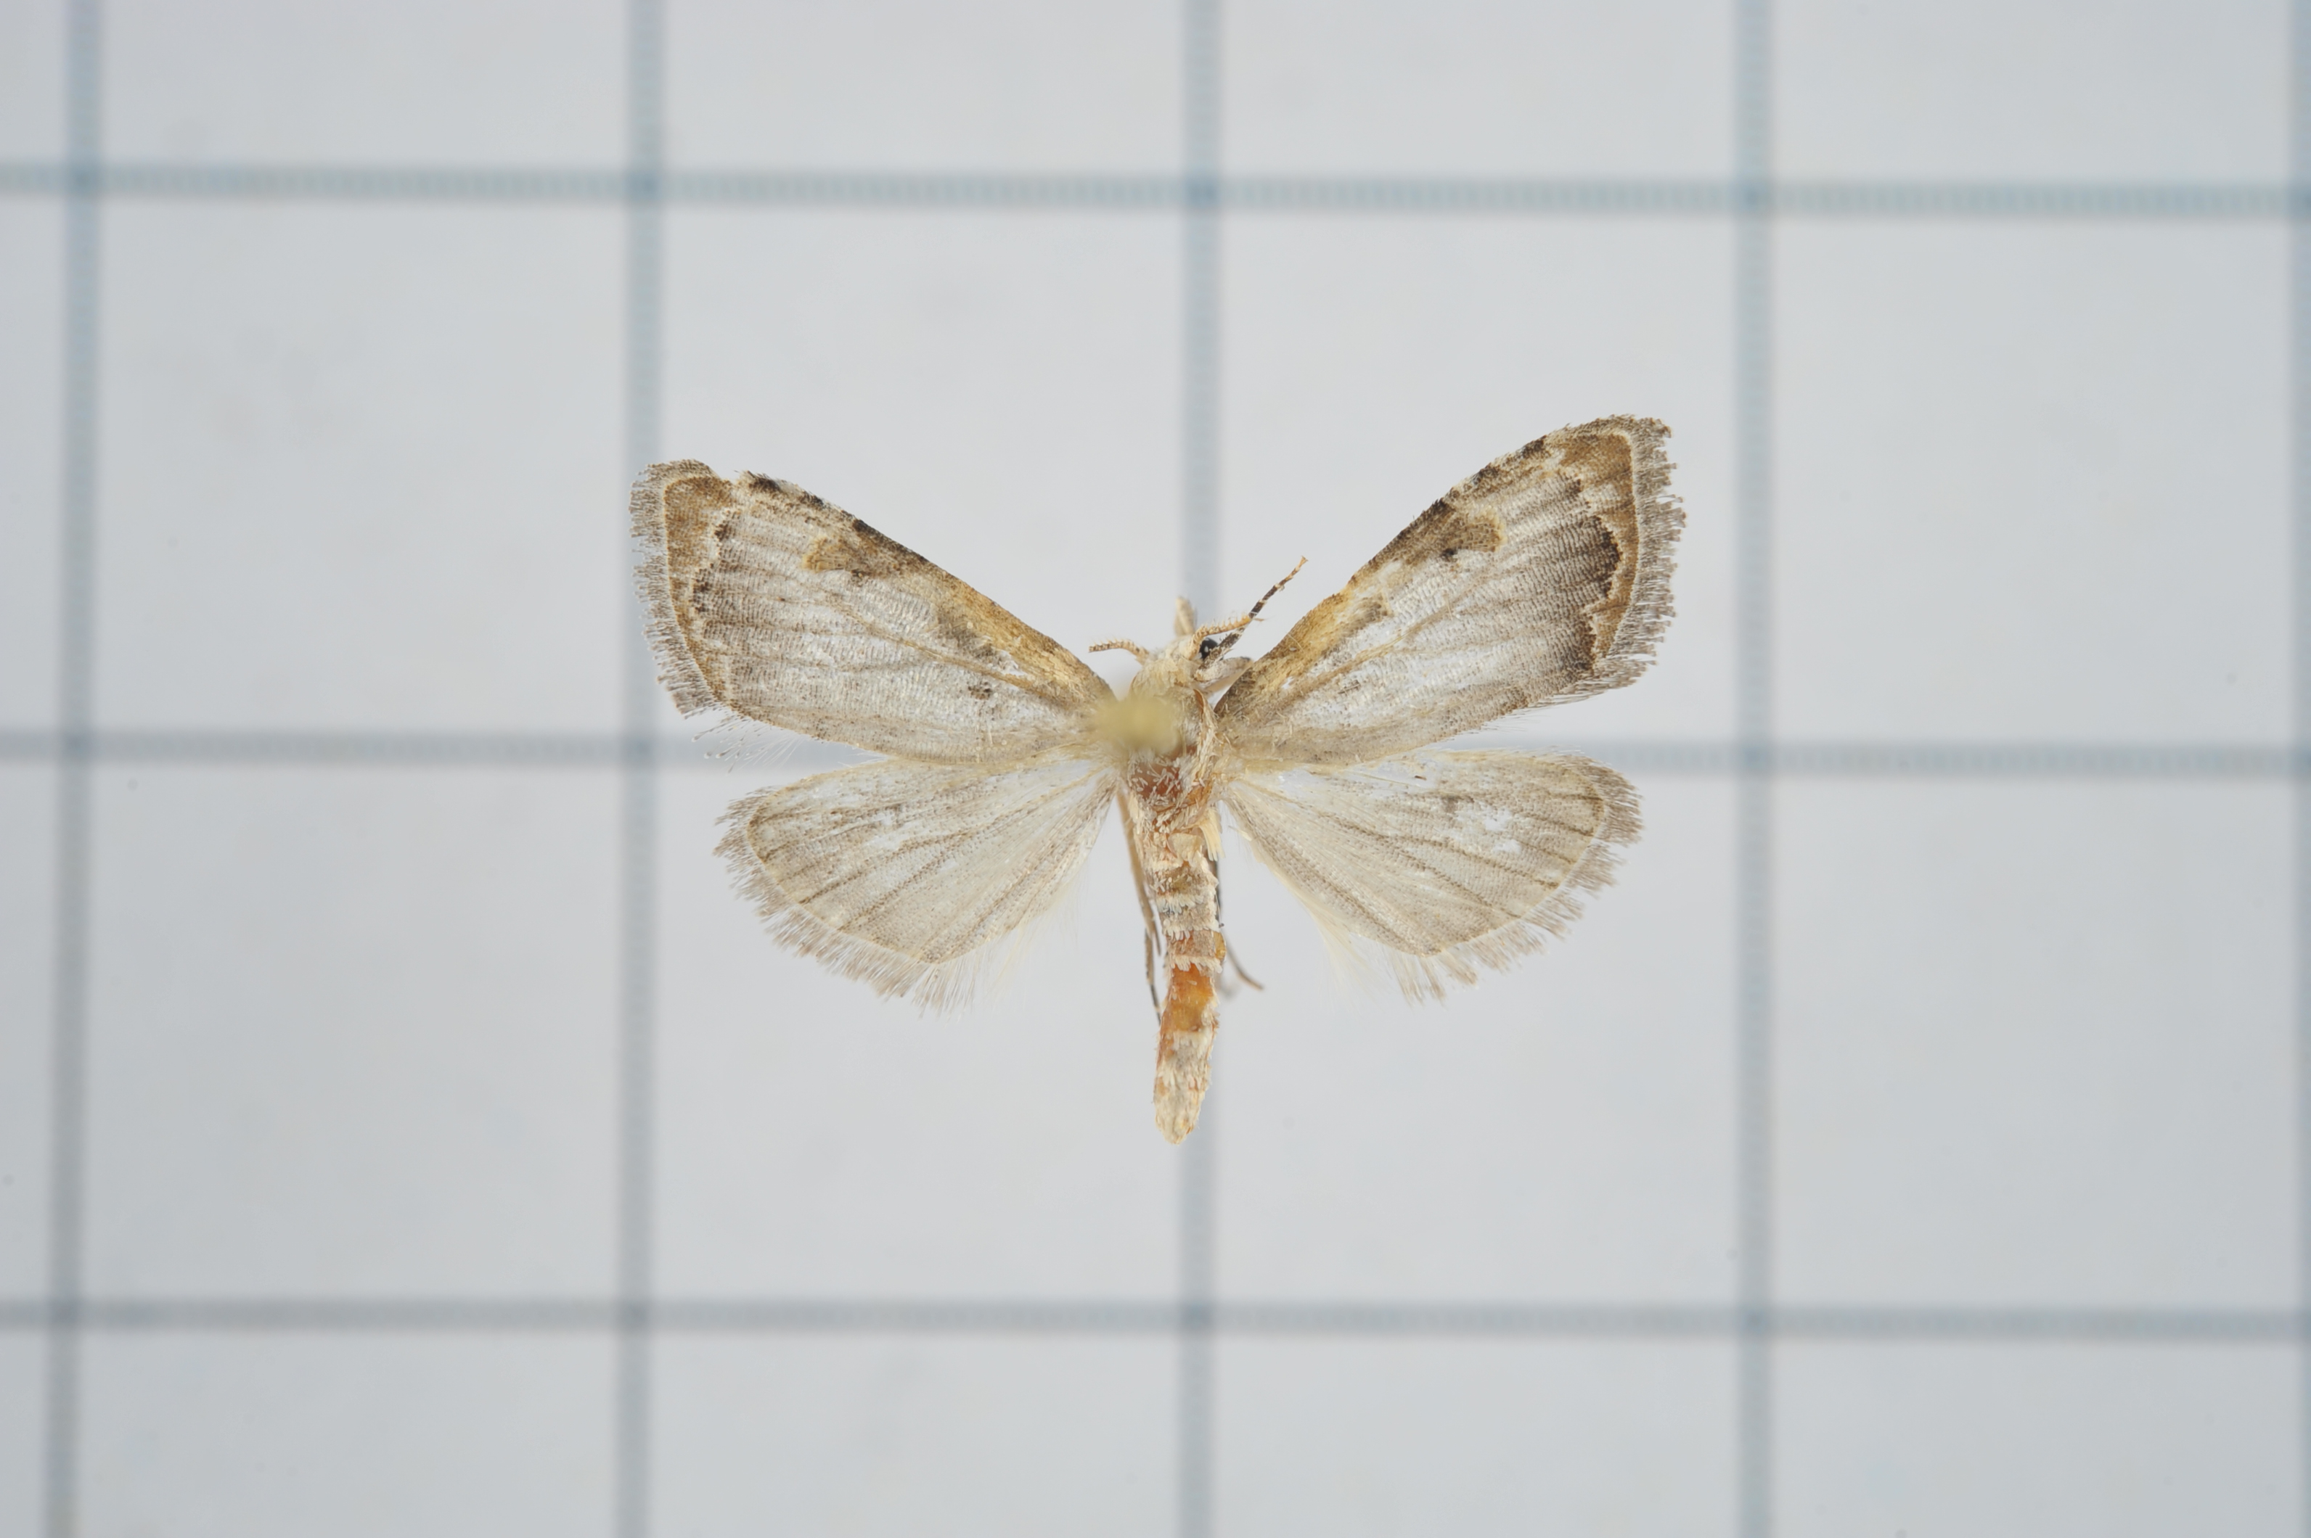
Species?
Nola marginata
